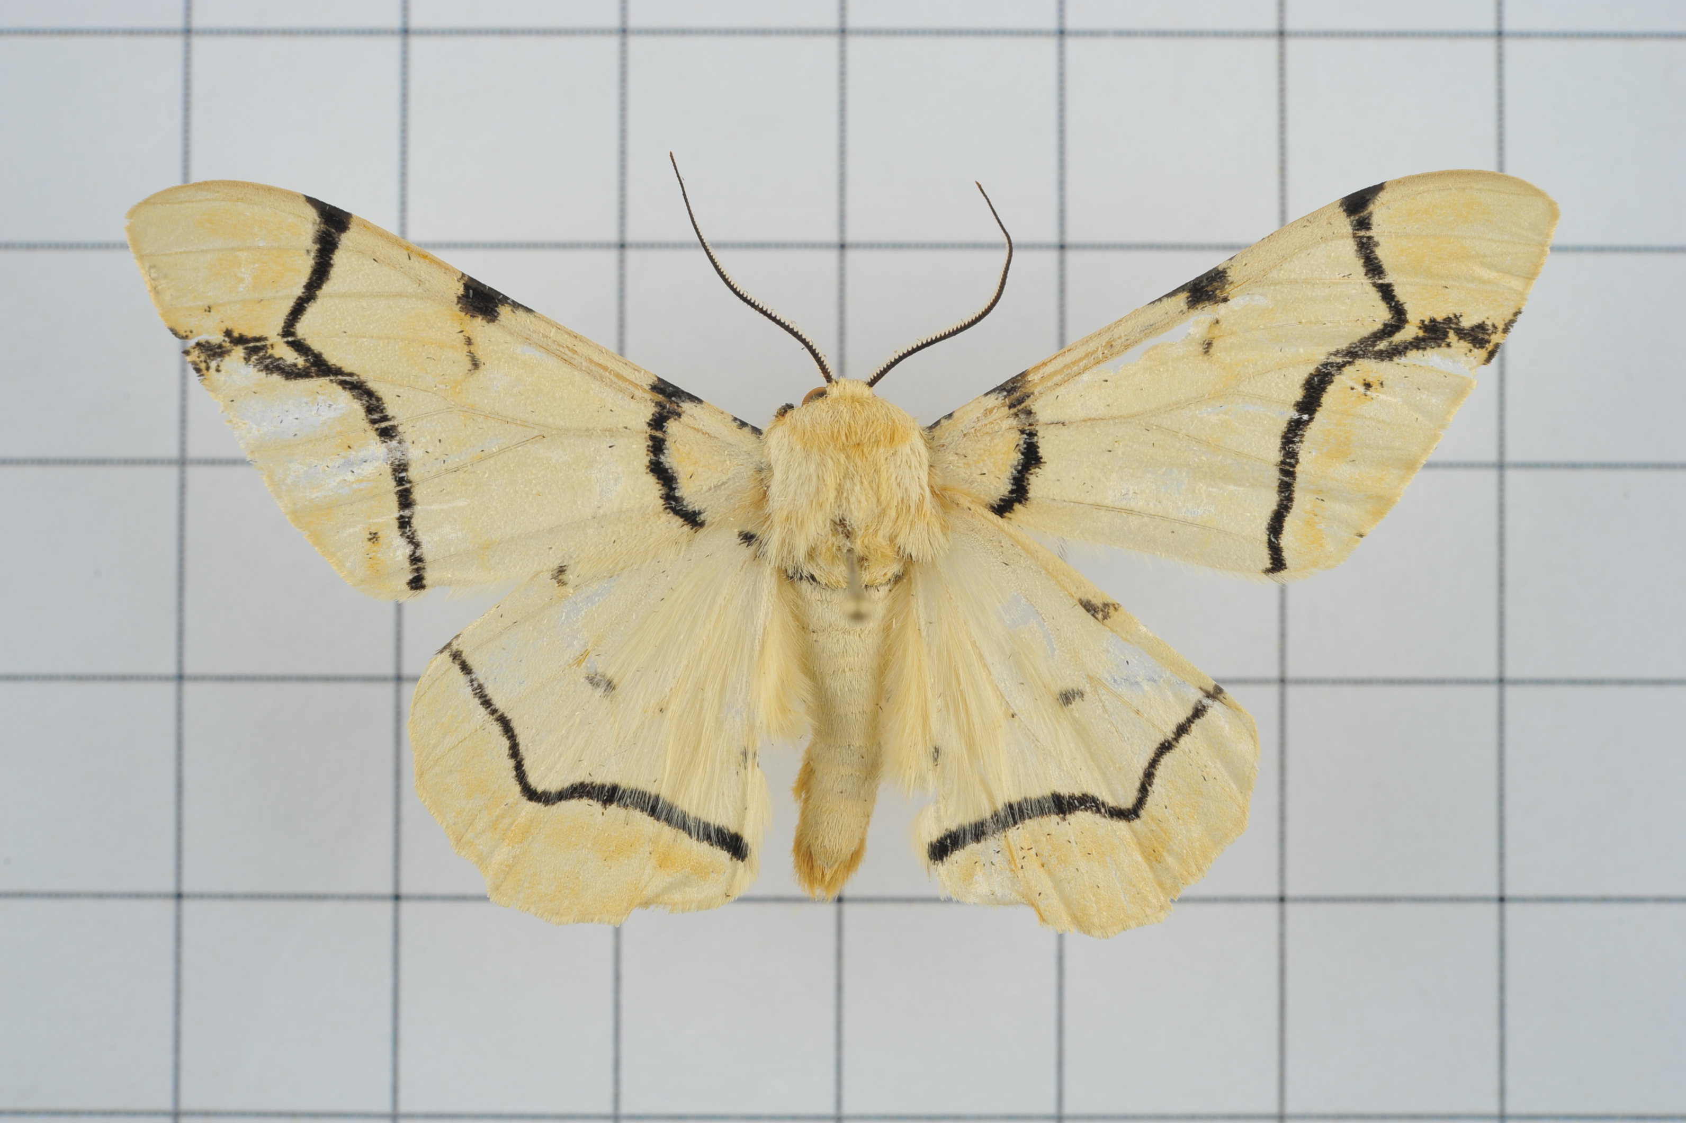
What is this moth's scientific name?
Biston perclara
